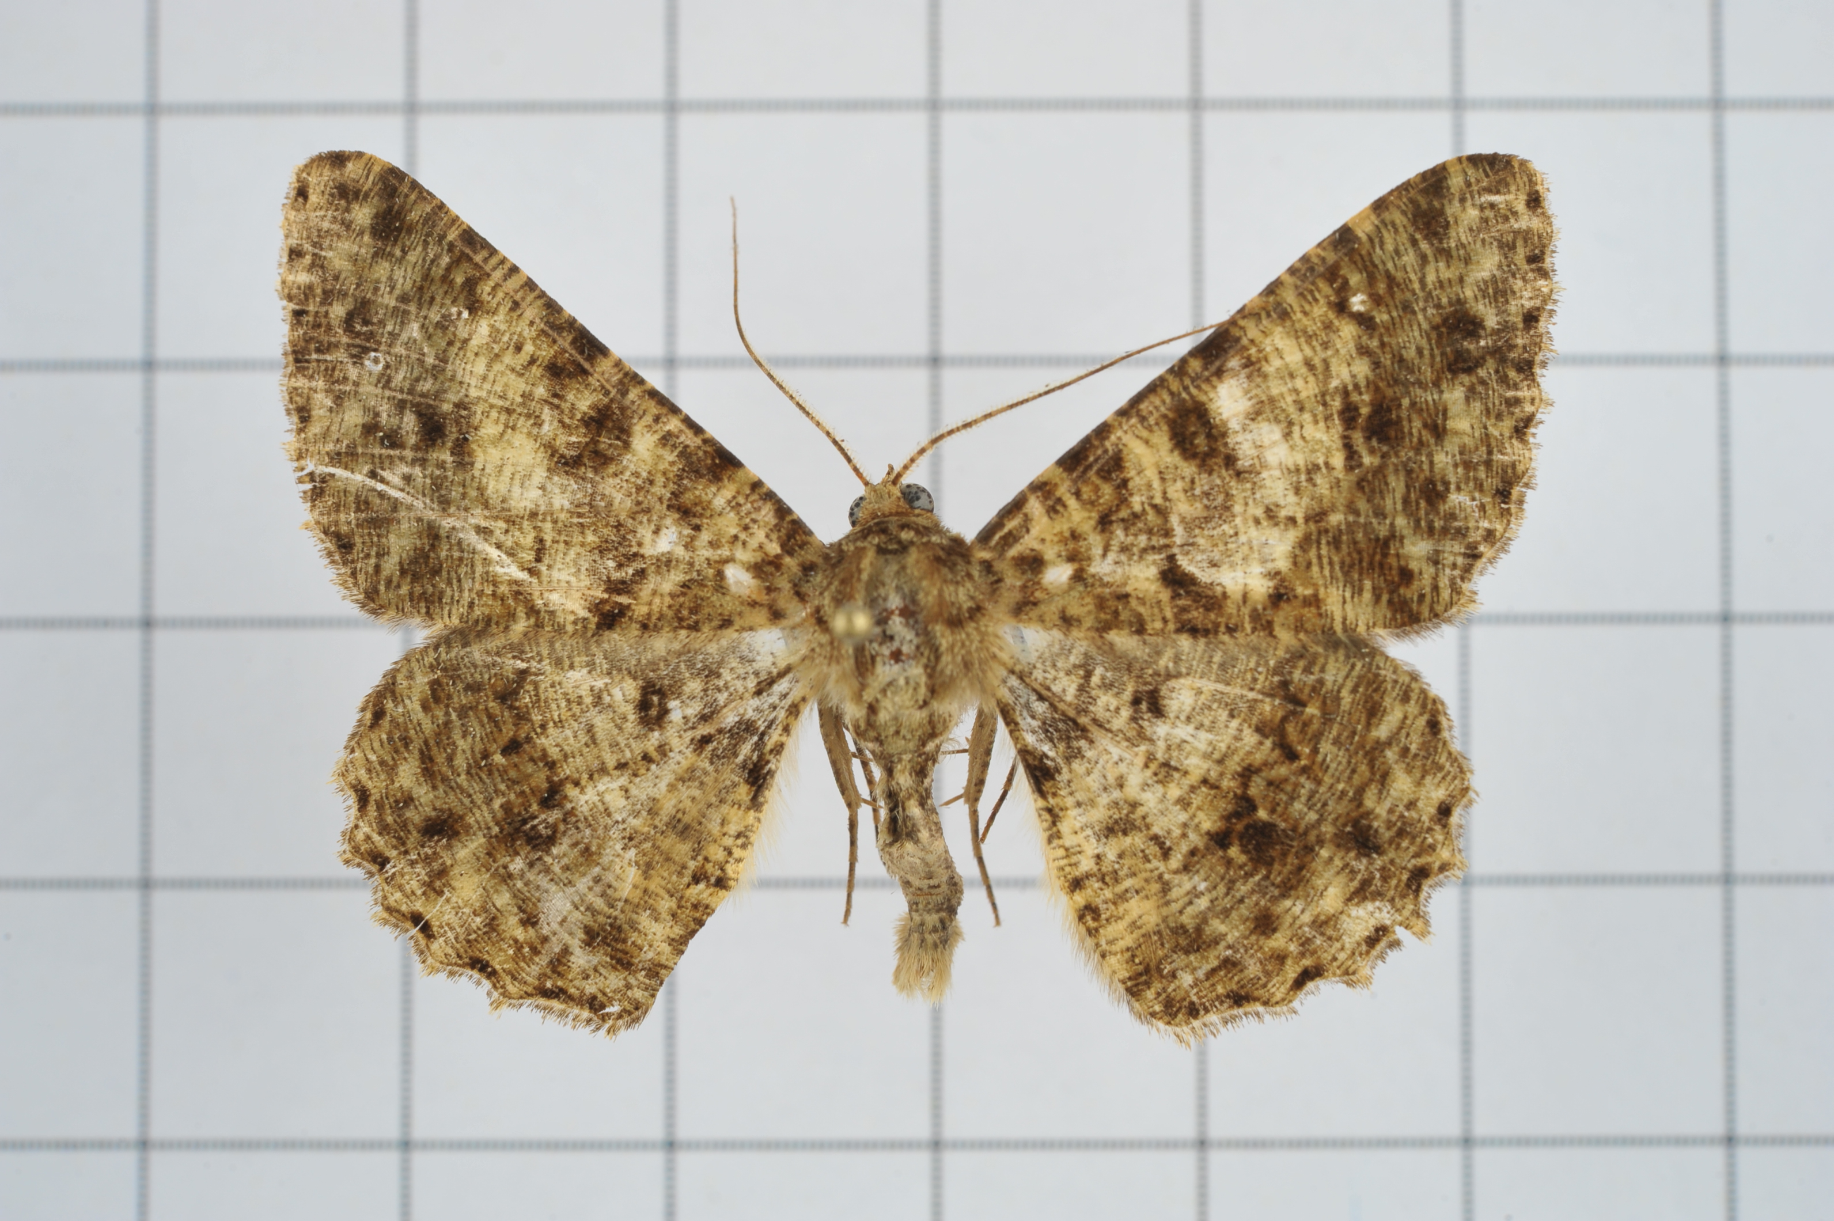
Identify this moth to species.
Racotis boarmiaria
